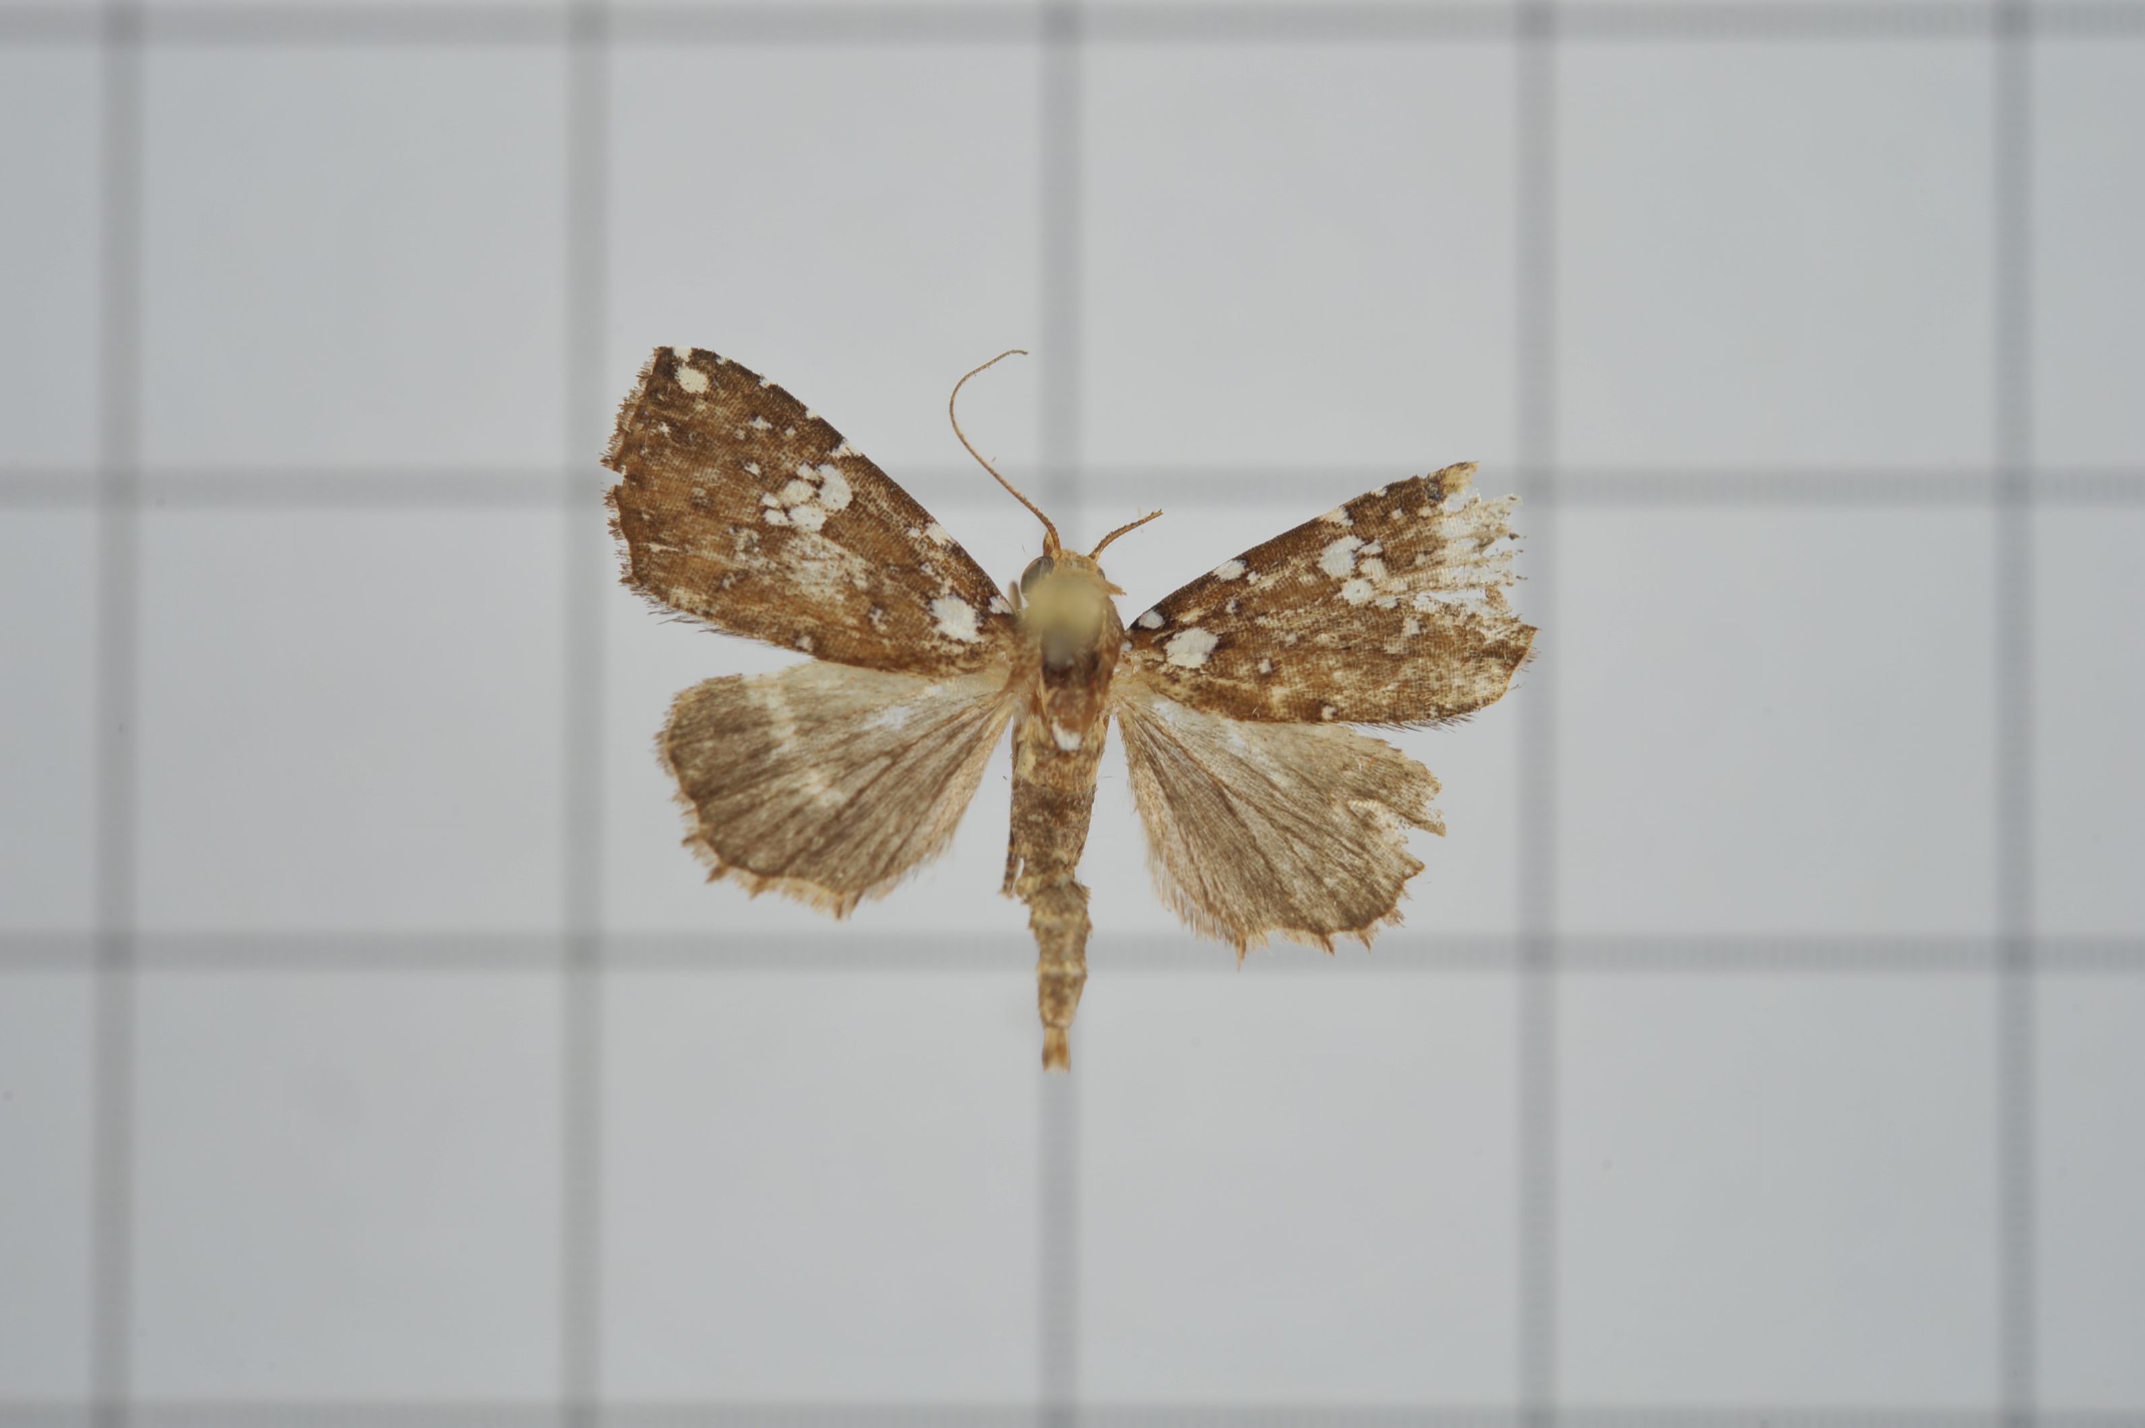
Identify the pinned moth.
Rivula niveipuncta
